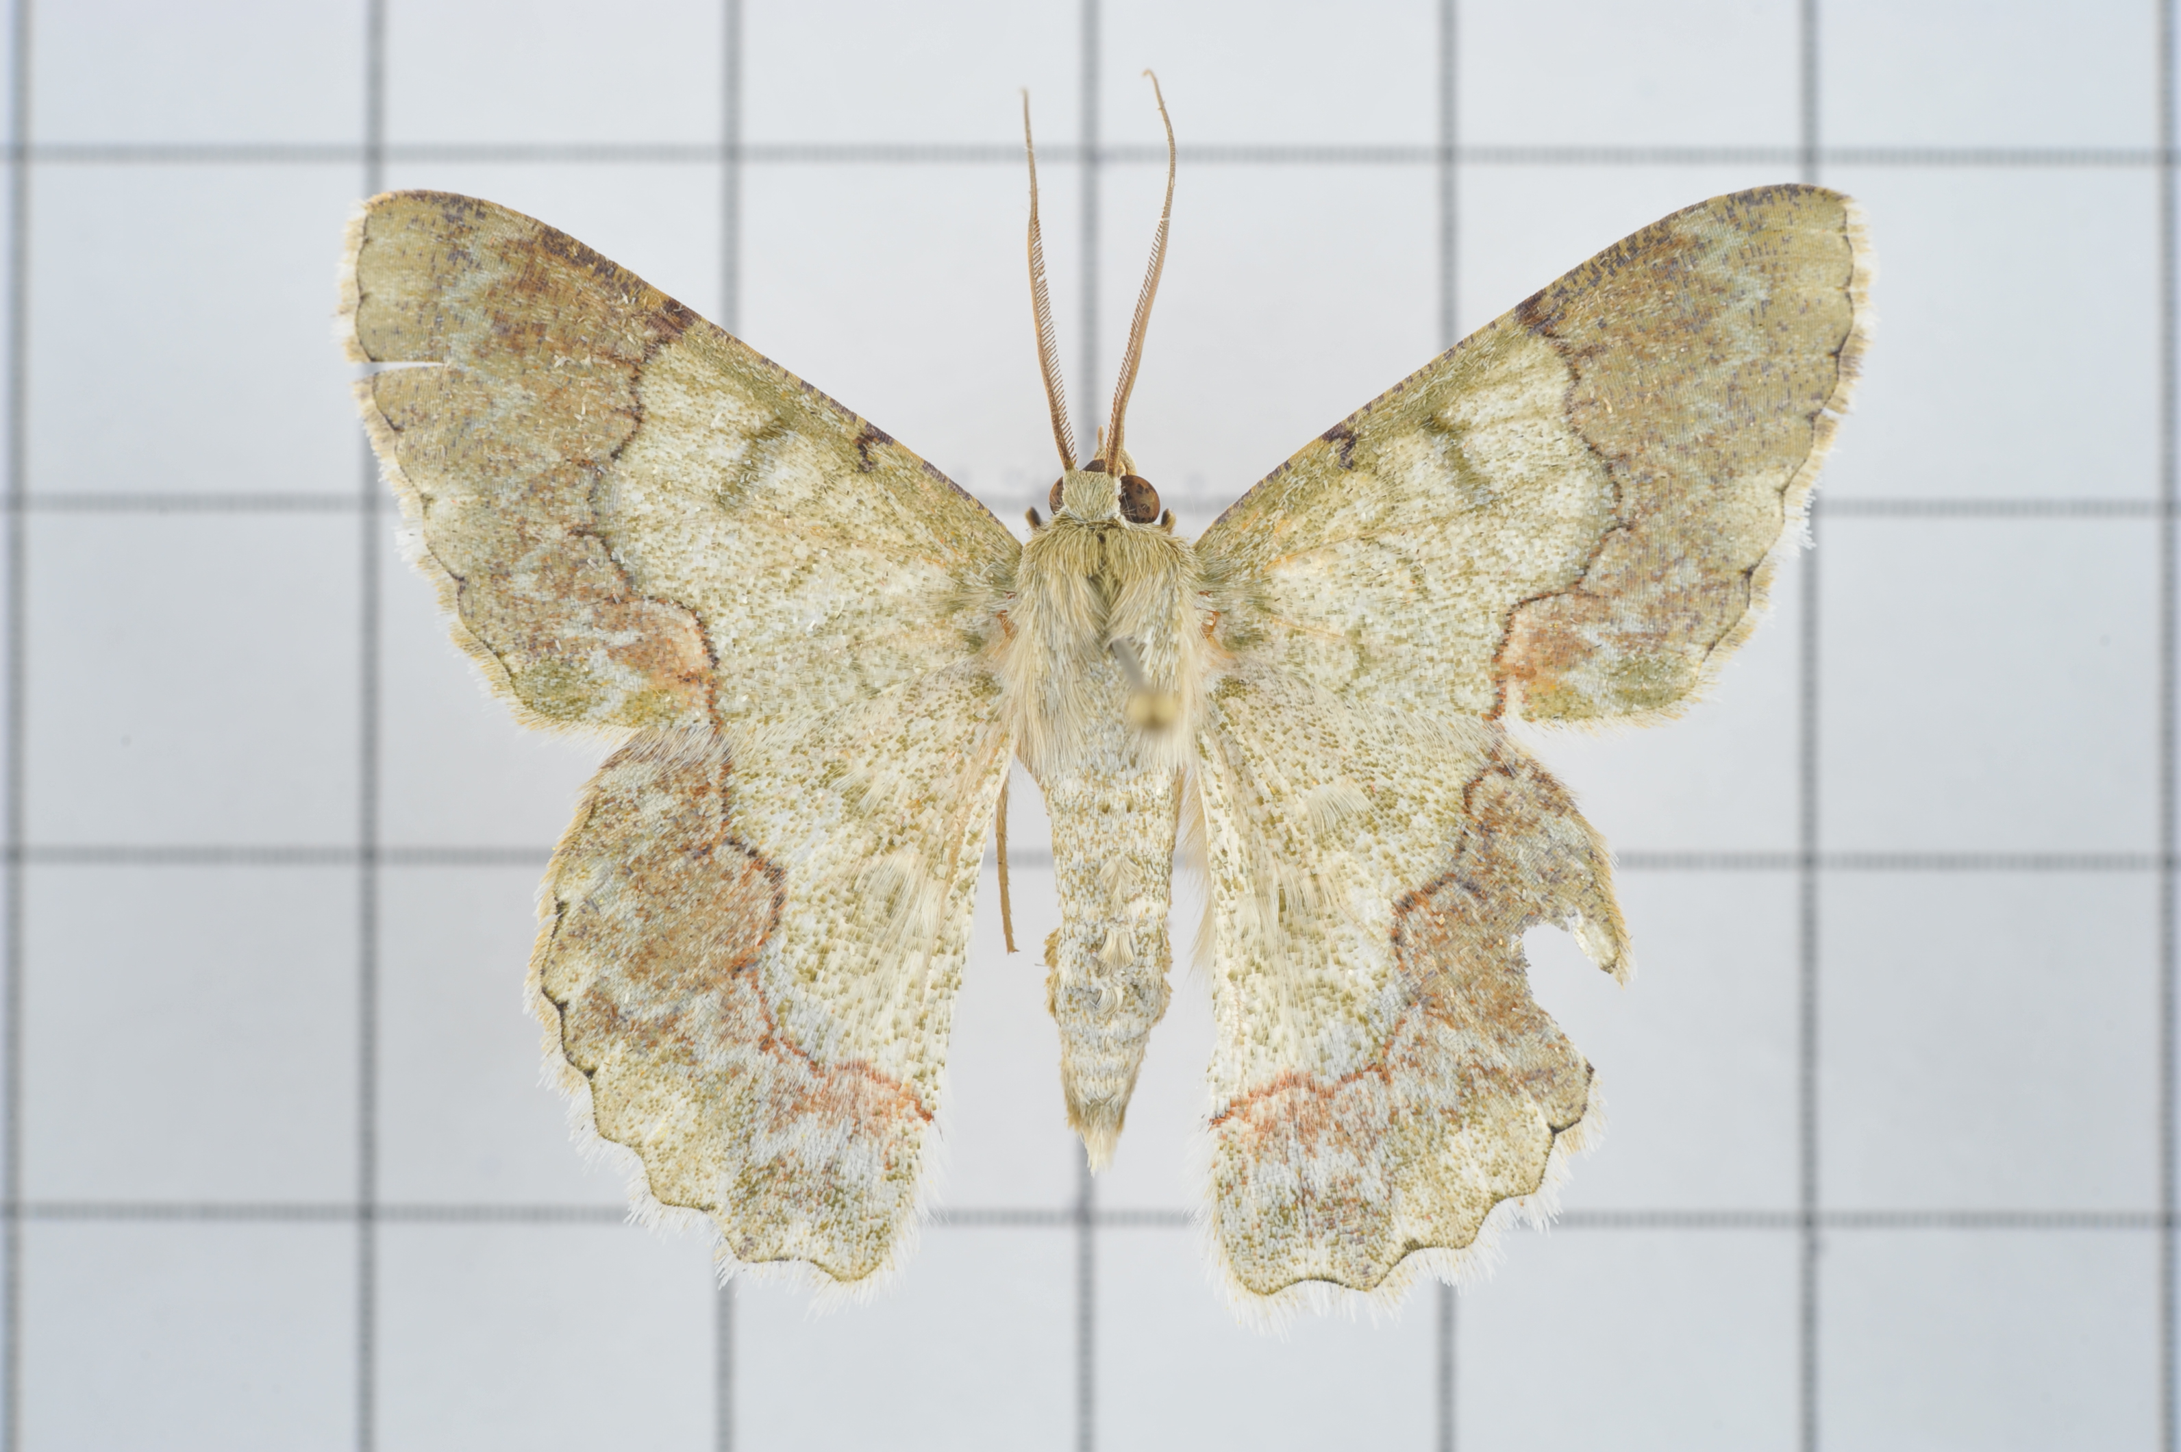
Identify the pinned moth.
Pingasa ruginaria pacifica
